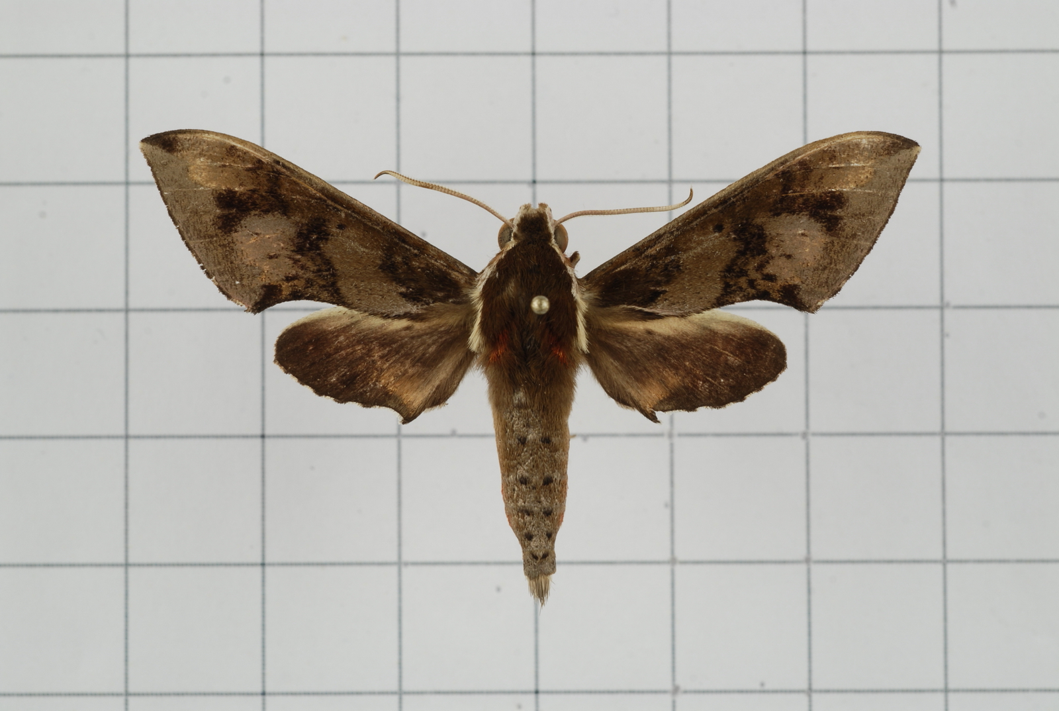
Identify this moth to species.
Rhagastis binoculata
